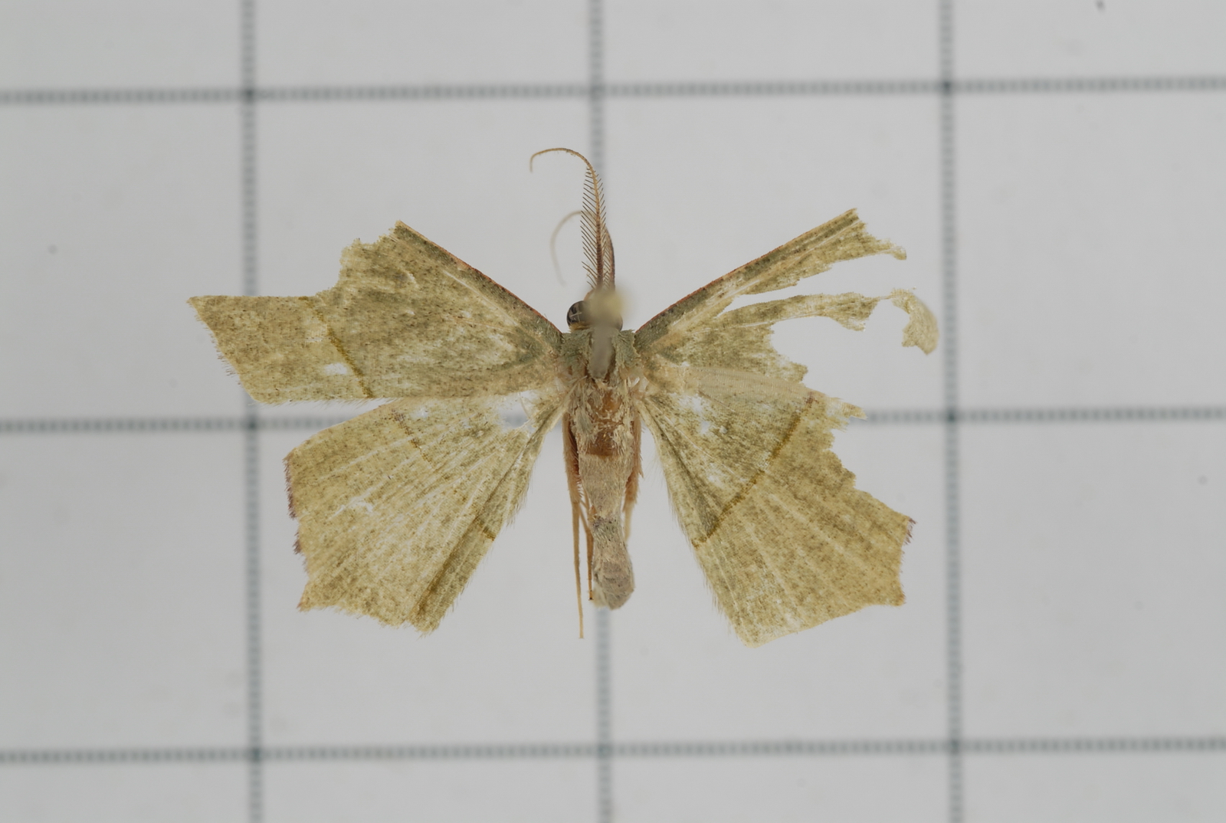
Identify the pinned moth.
Traminda aventiaria
